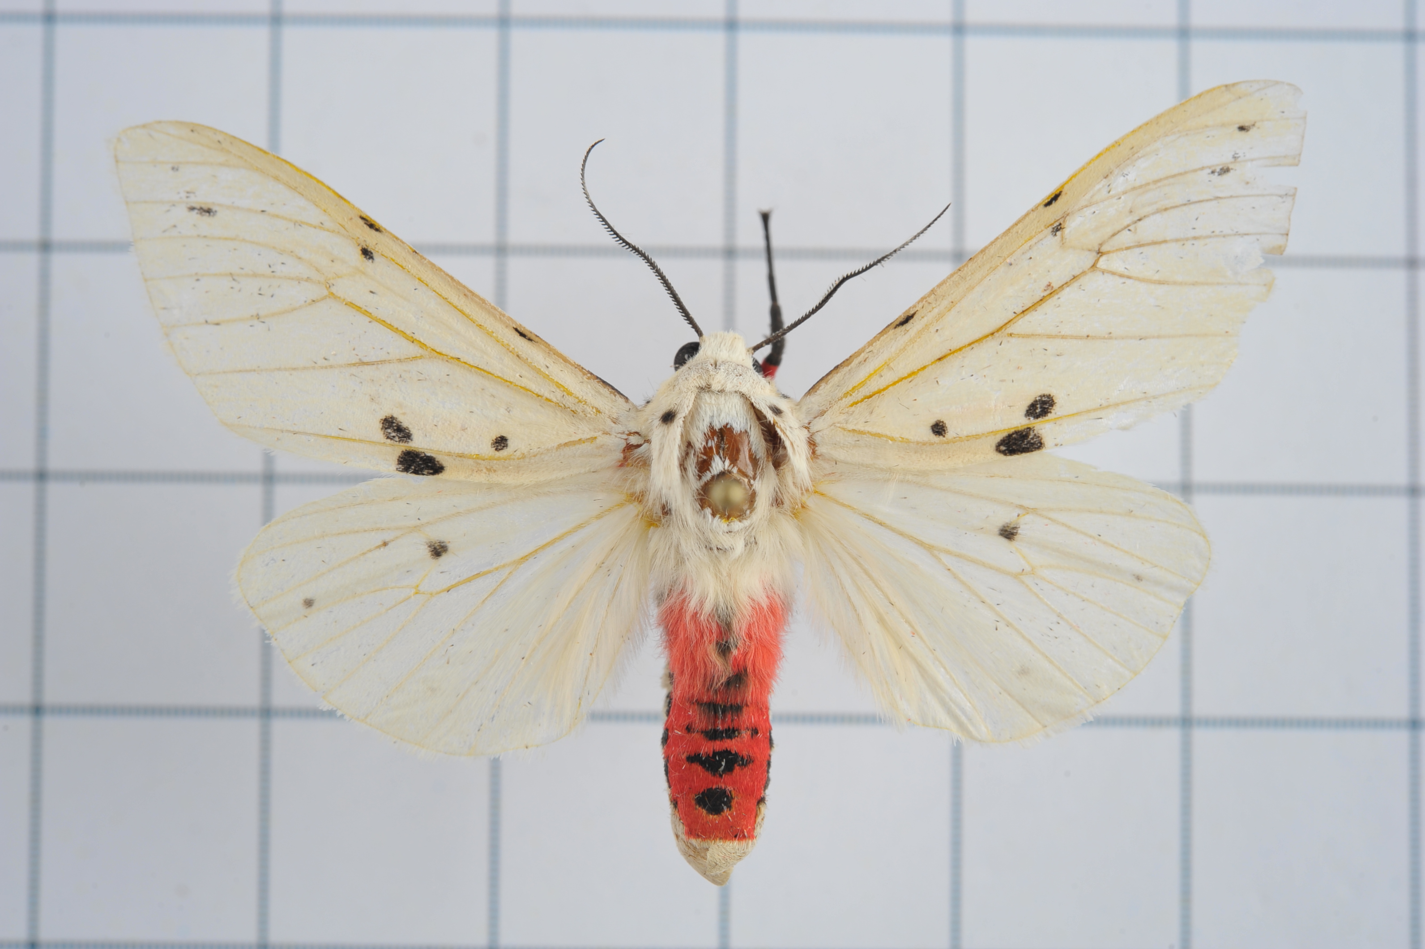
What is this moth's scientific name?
Spilarctia alba kikuchii
